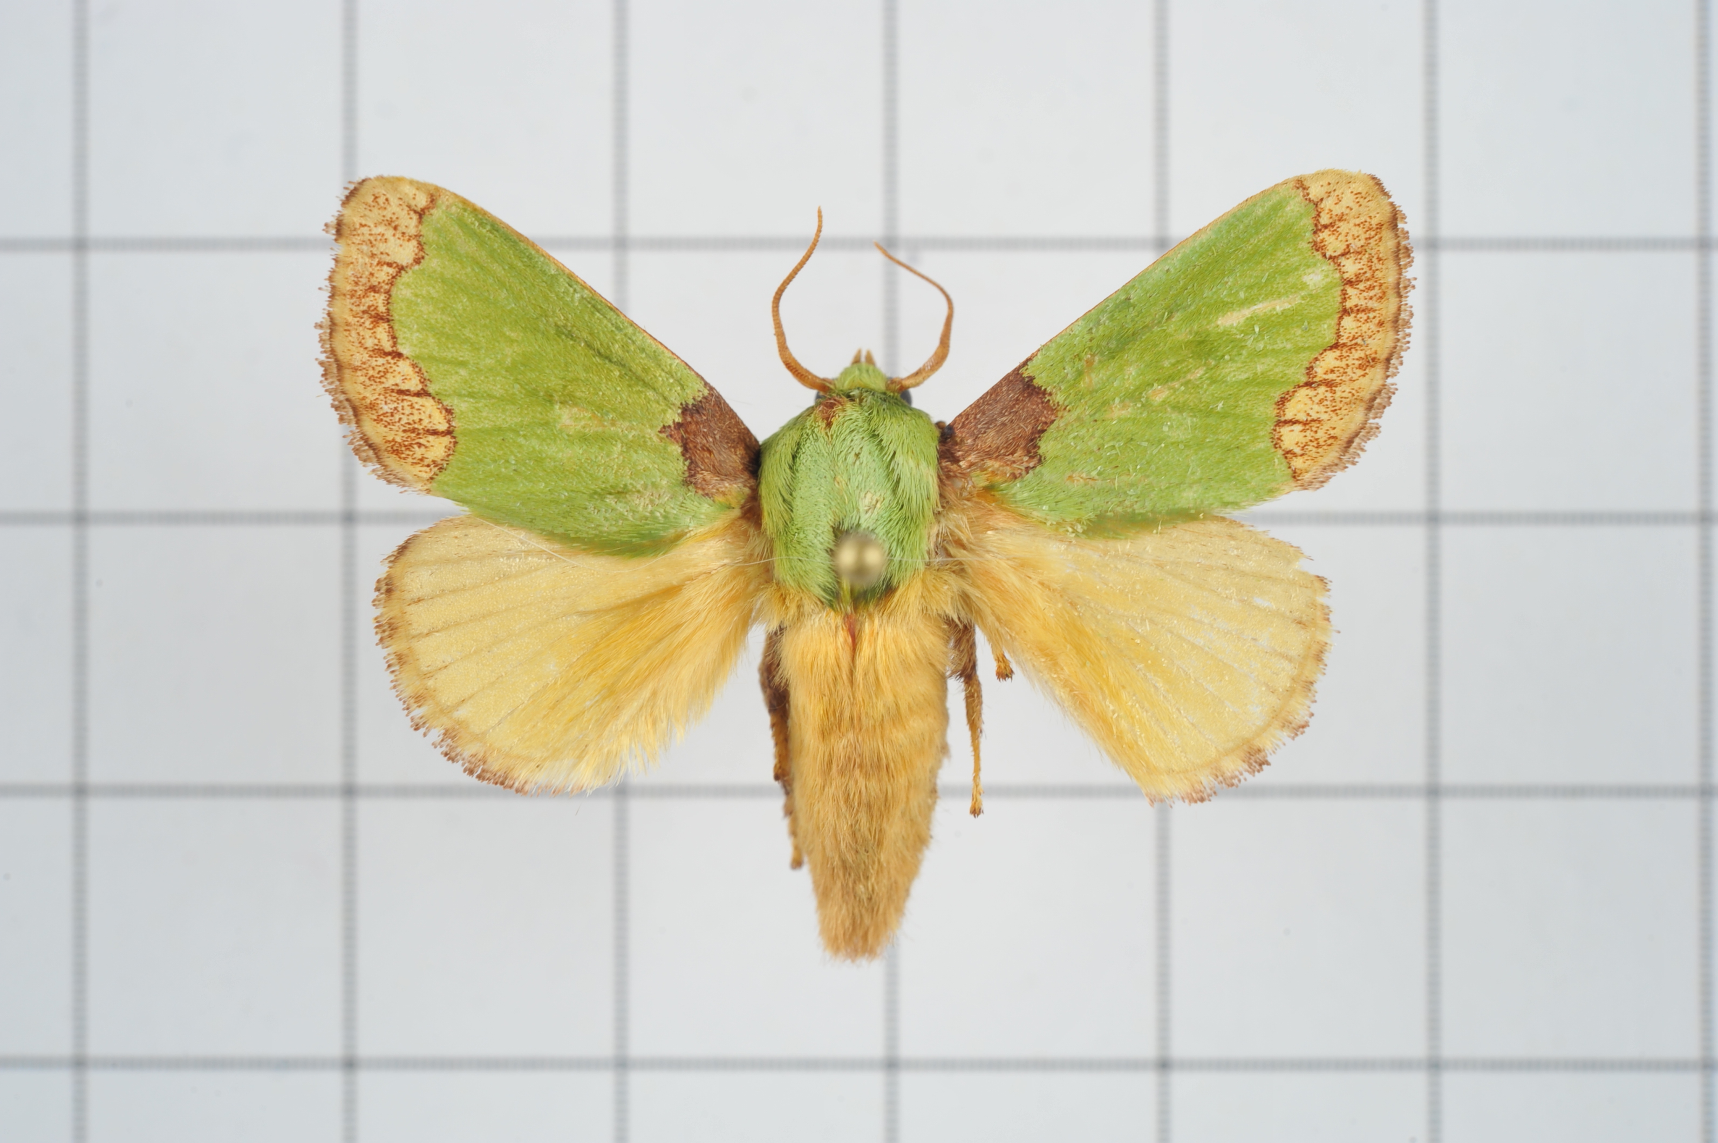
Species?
Parasa consocia
